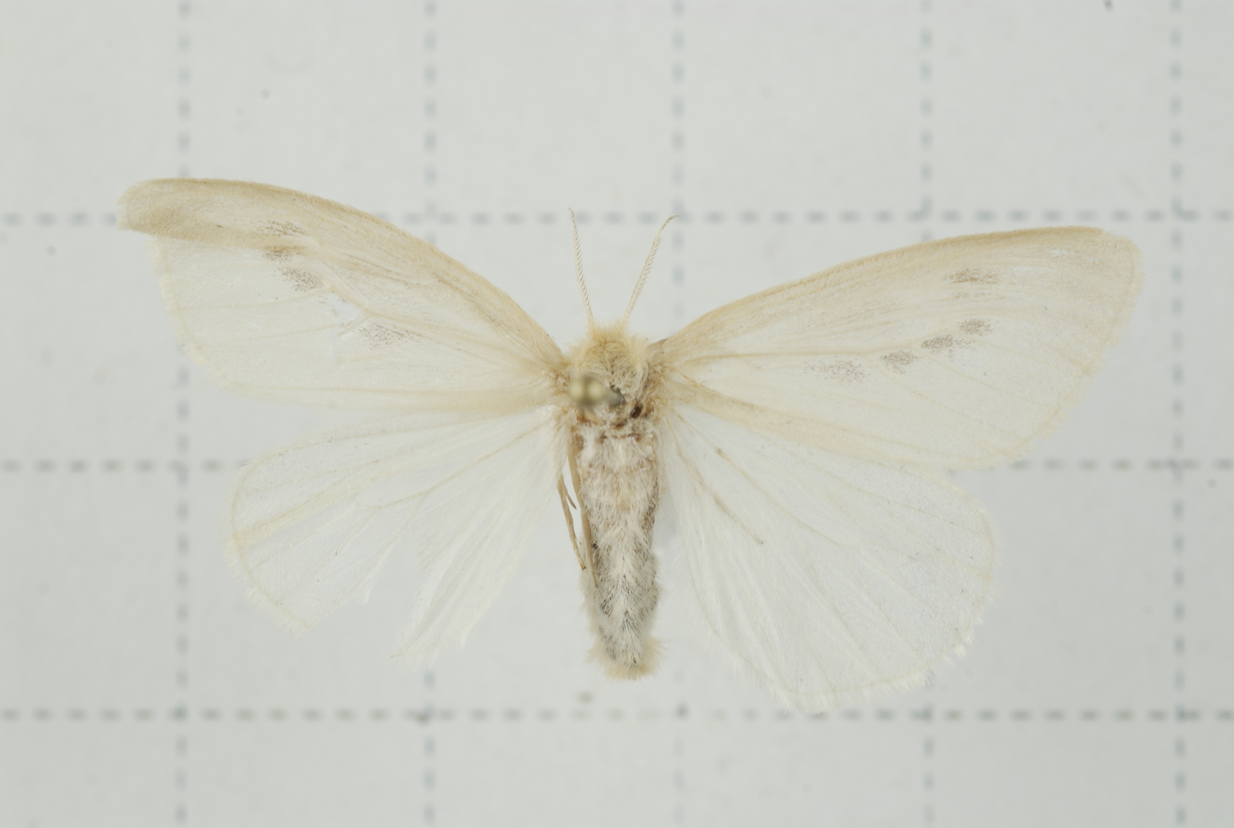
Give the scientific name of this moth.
Pantana ochripalpis
